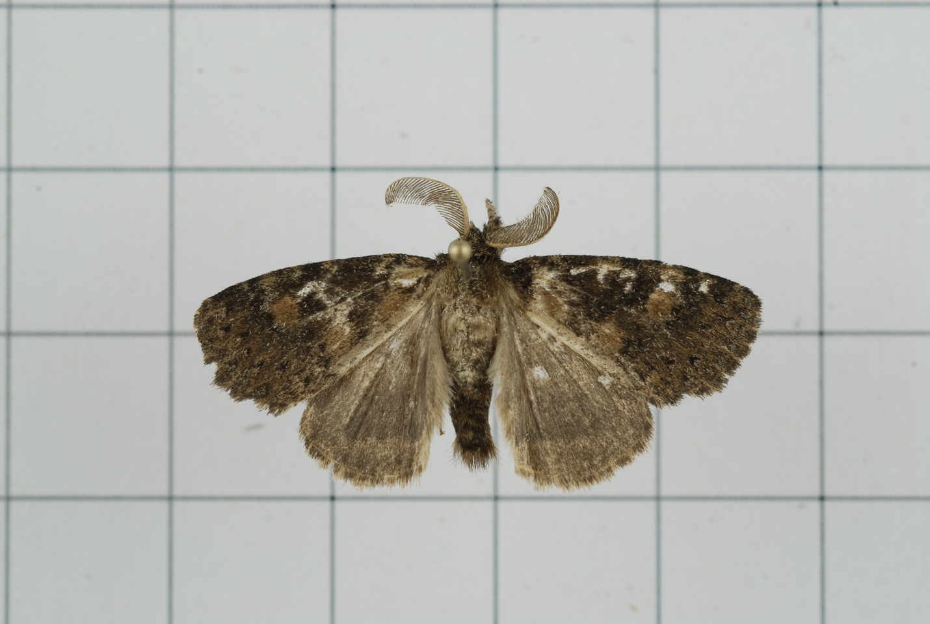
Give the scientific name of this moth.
Ilema kosemponica
